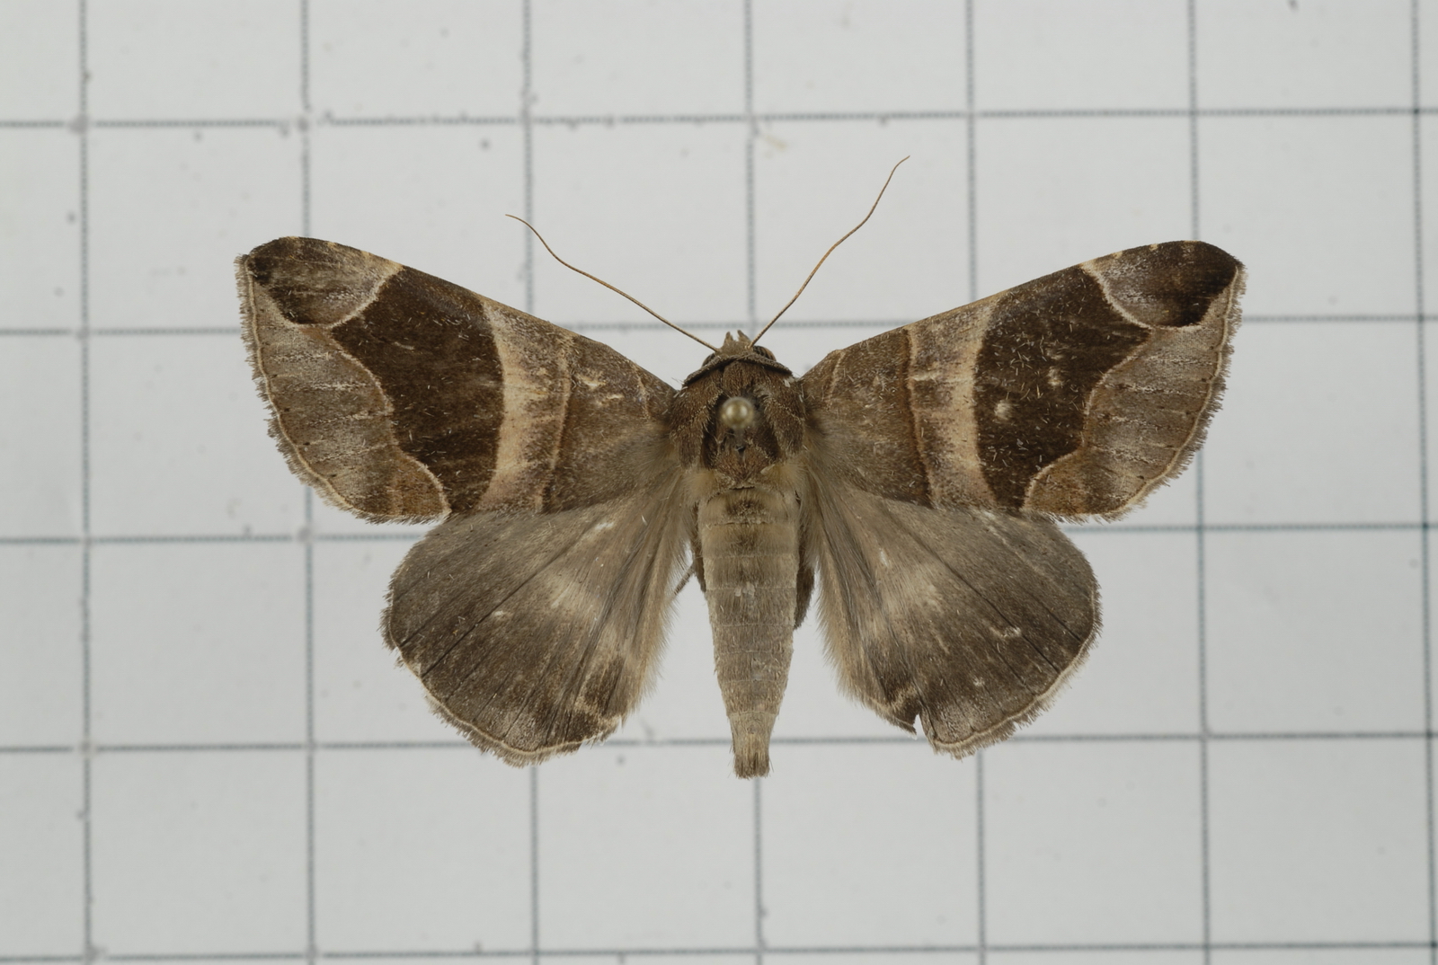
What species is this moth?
Bastilla joviana joviana
